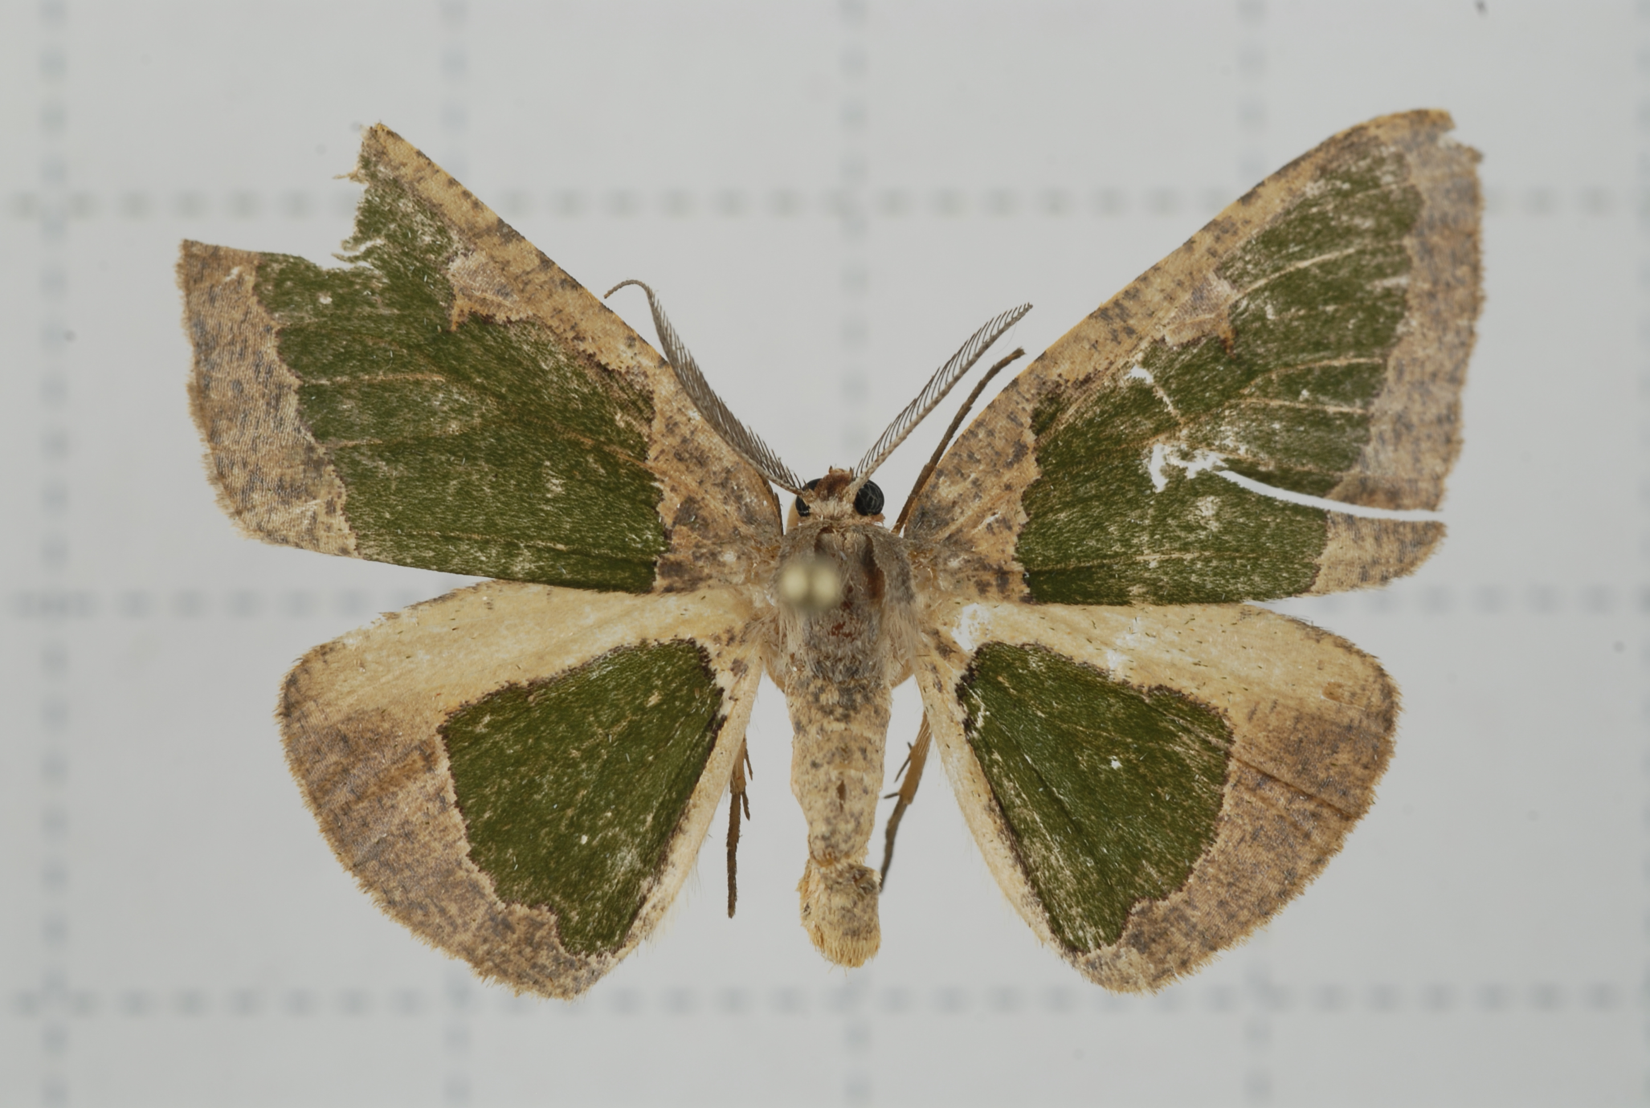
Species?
Celenna festivaria formosensis
